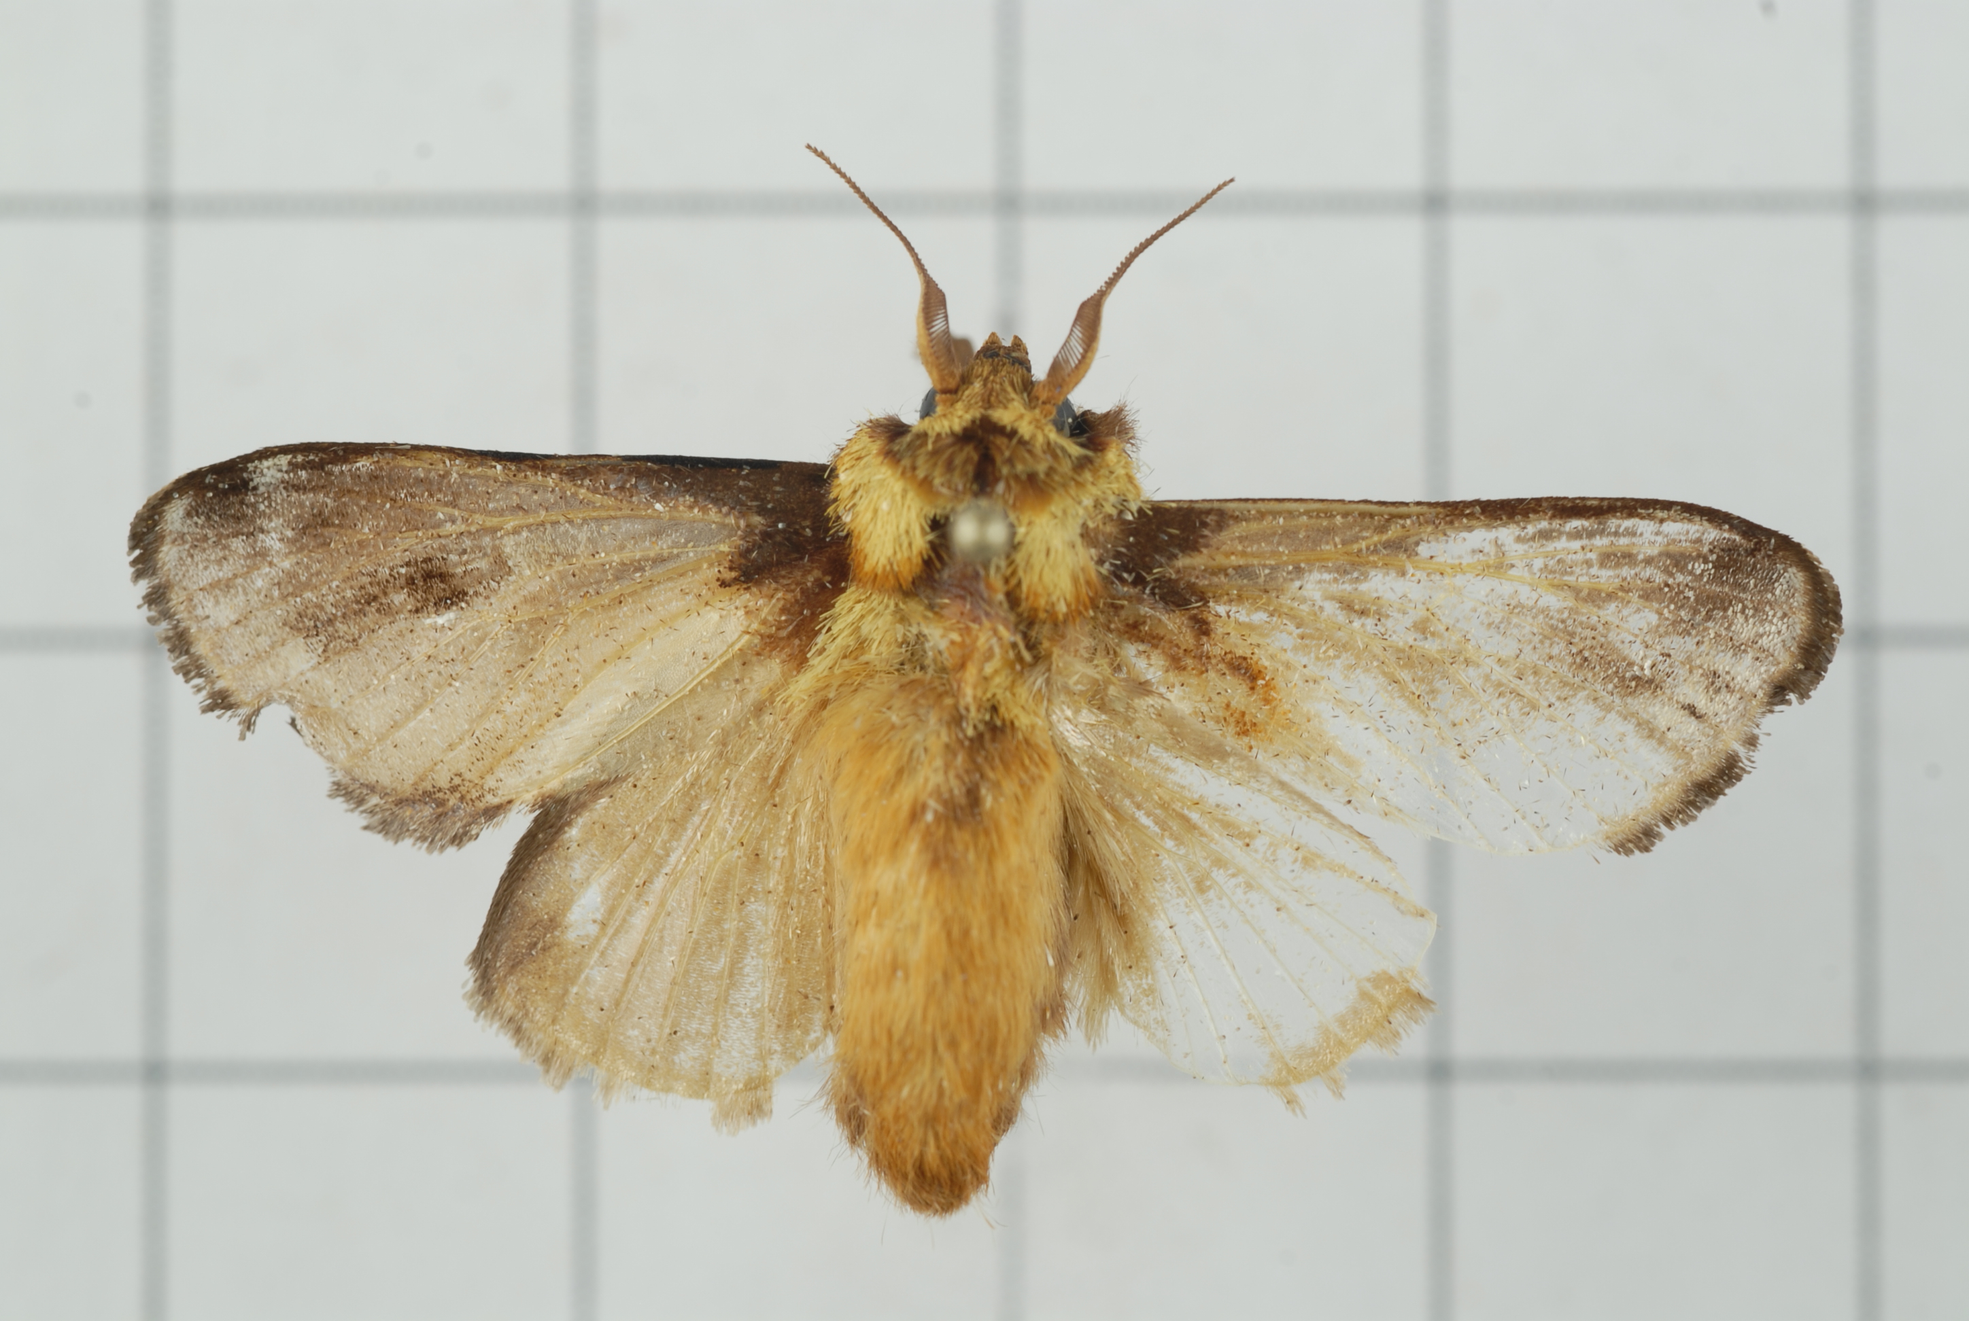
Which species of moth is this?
Miresa fulgida
